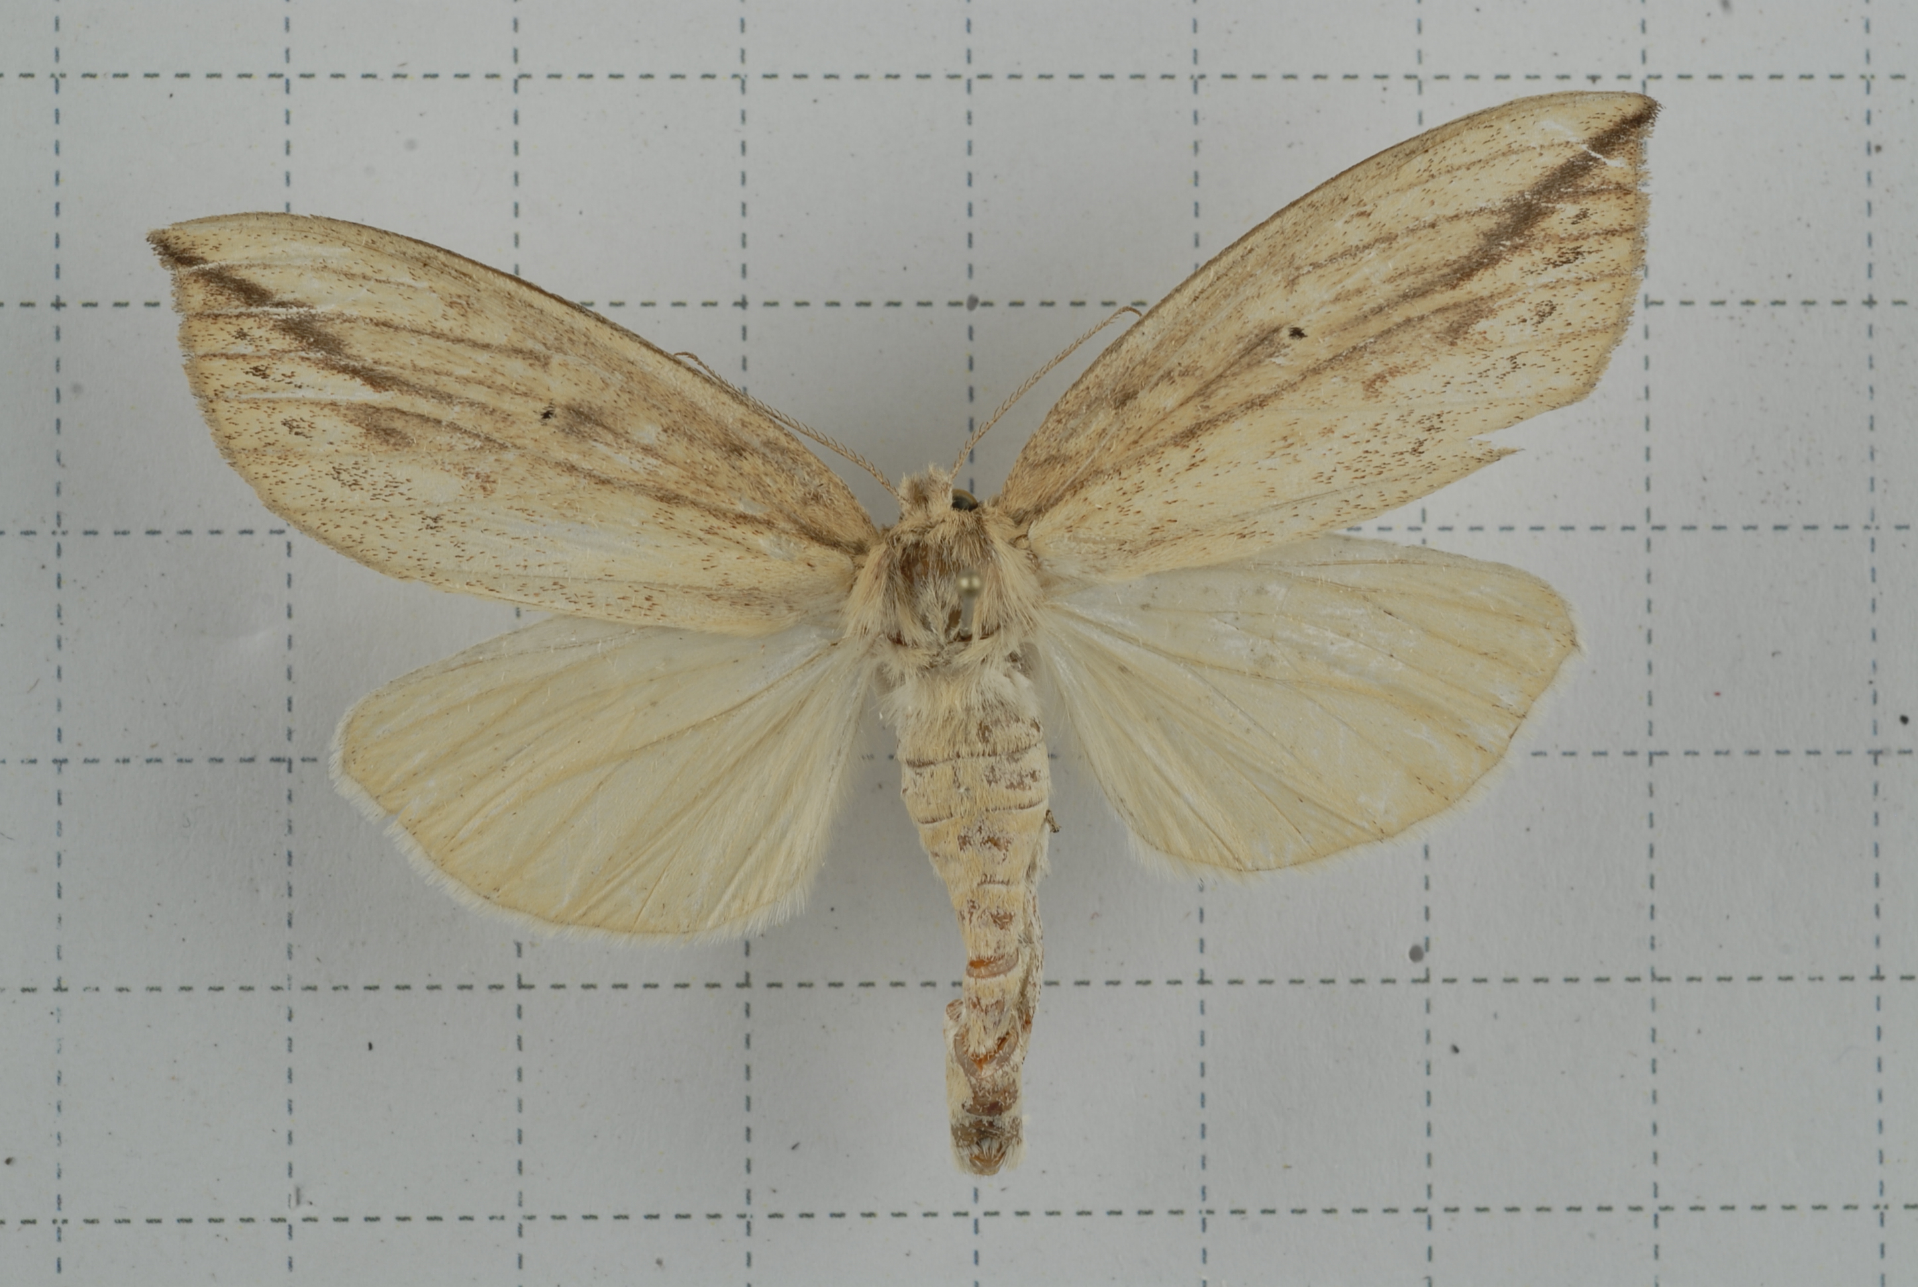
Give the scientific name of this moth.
Periergos kamadena
